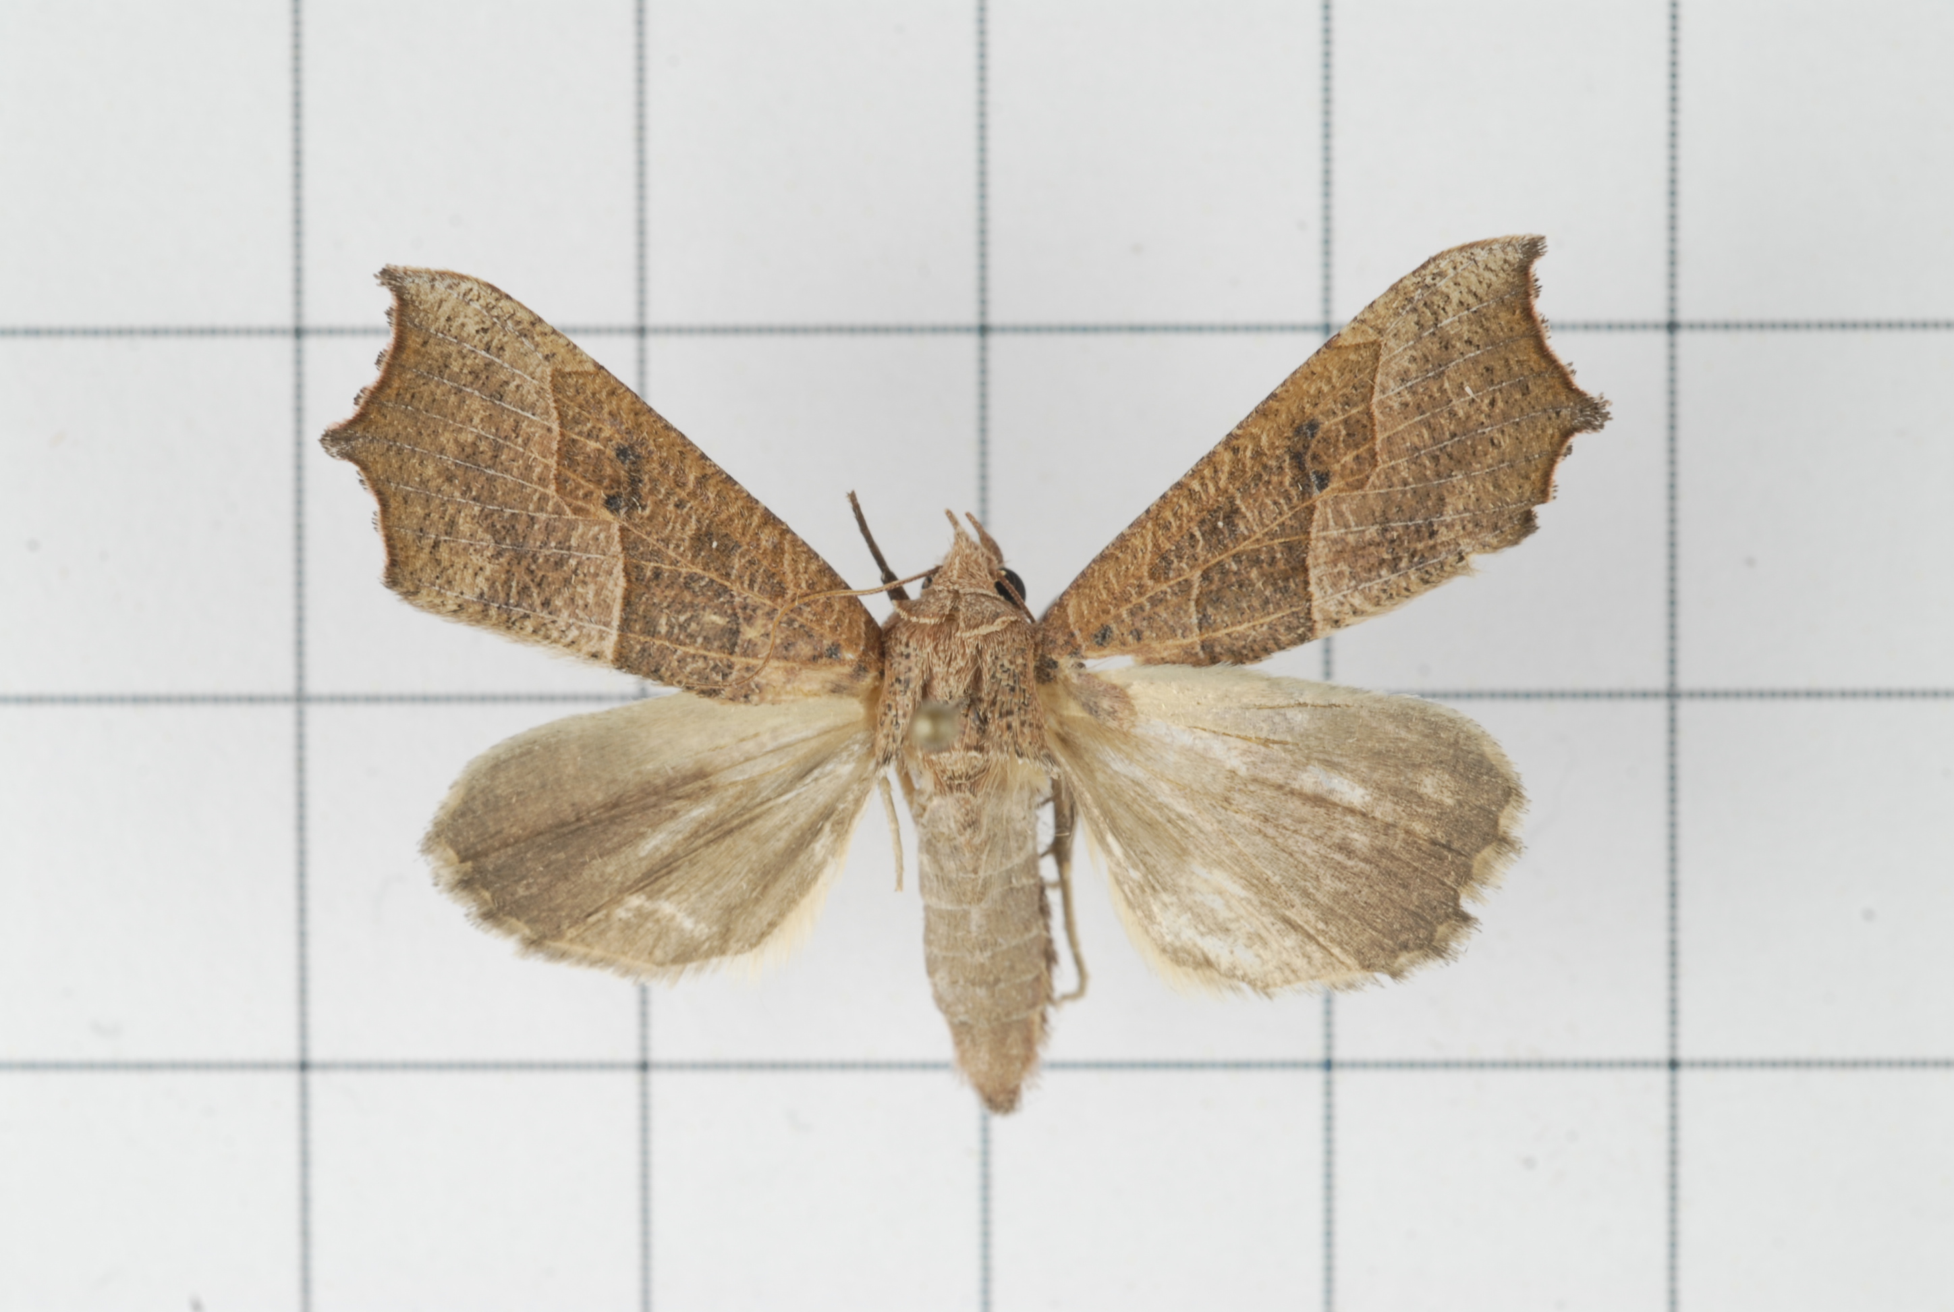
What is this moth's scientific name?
Gonitis mesogona
